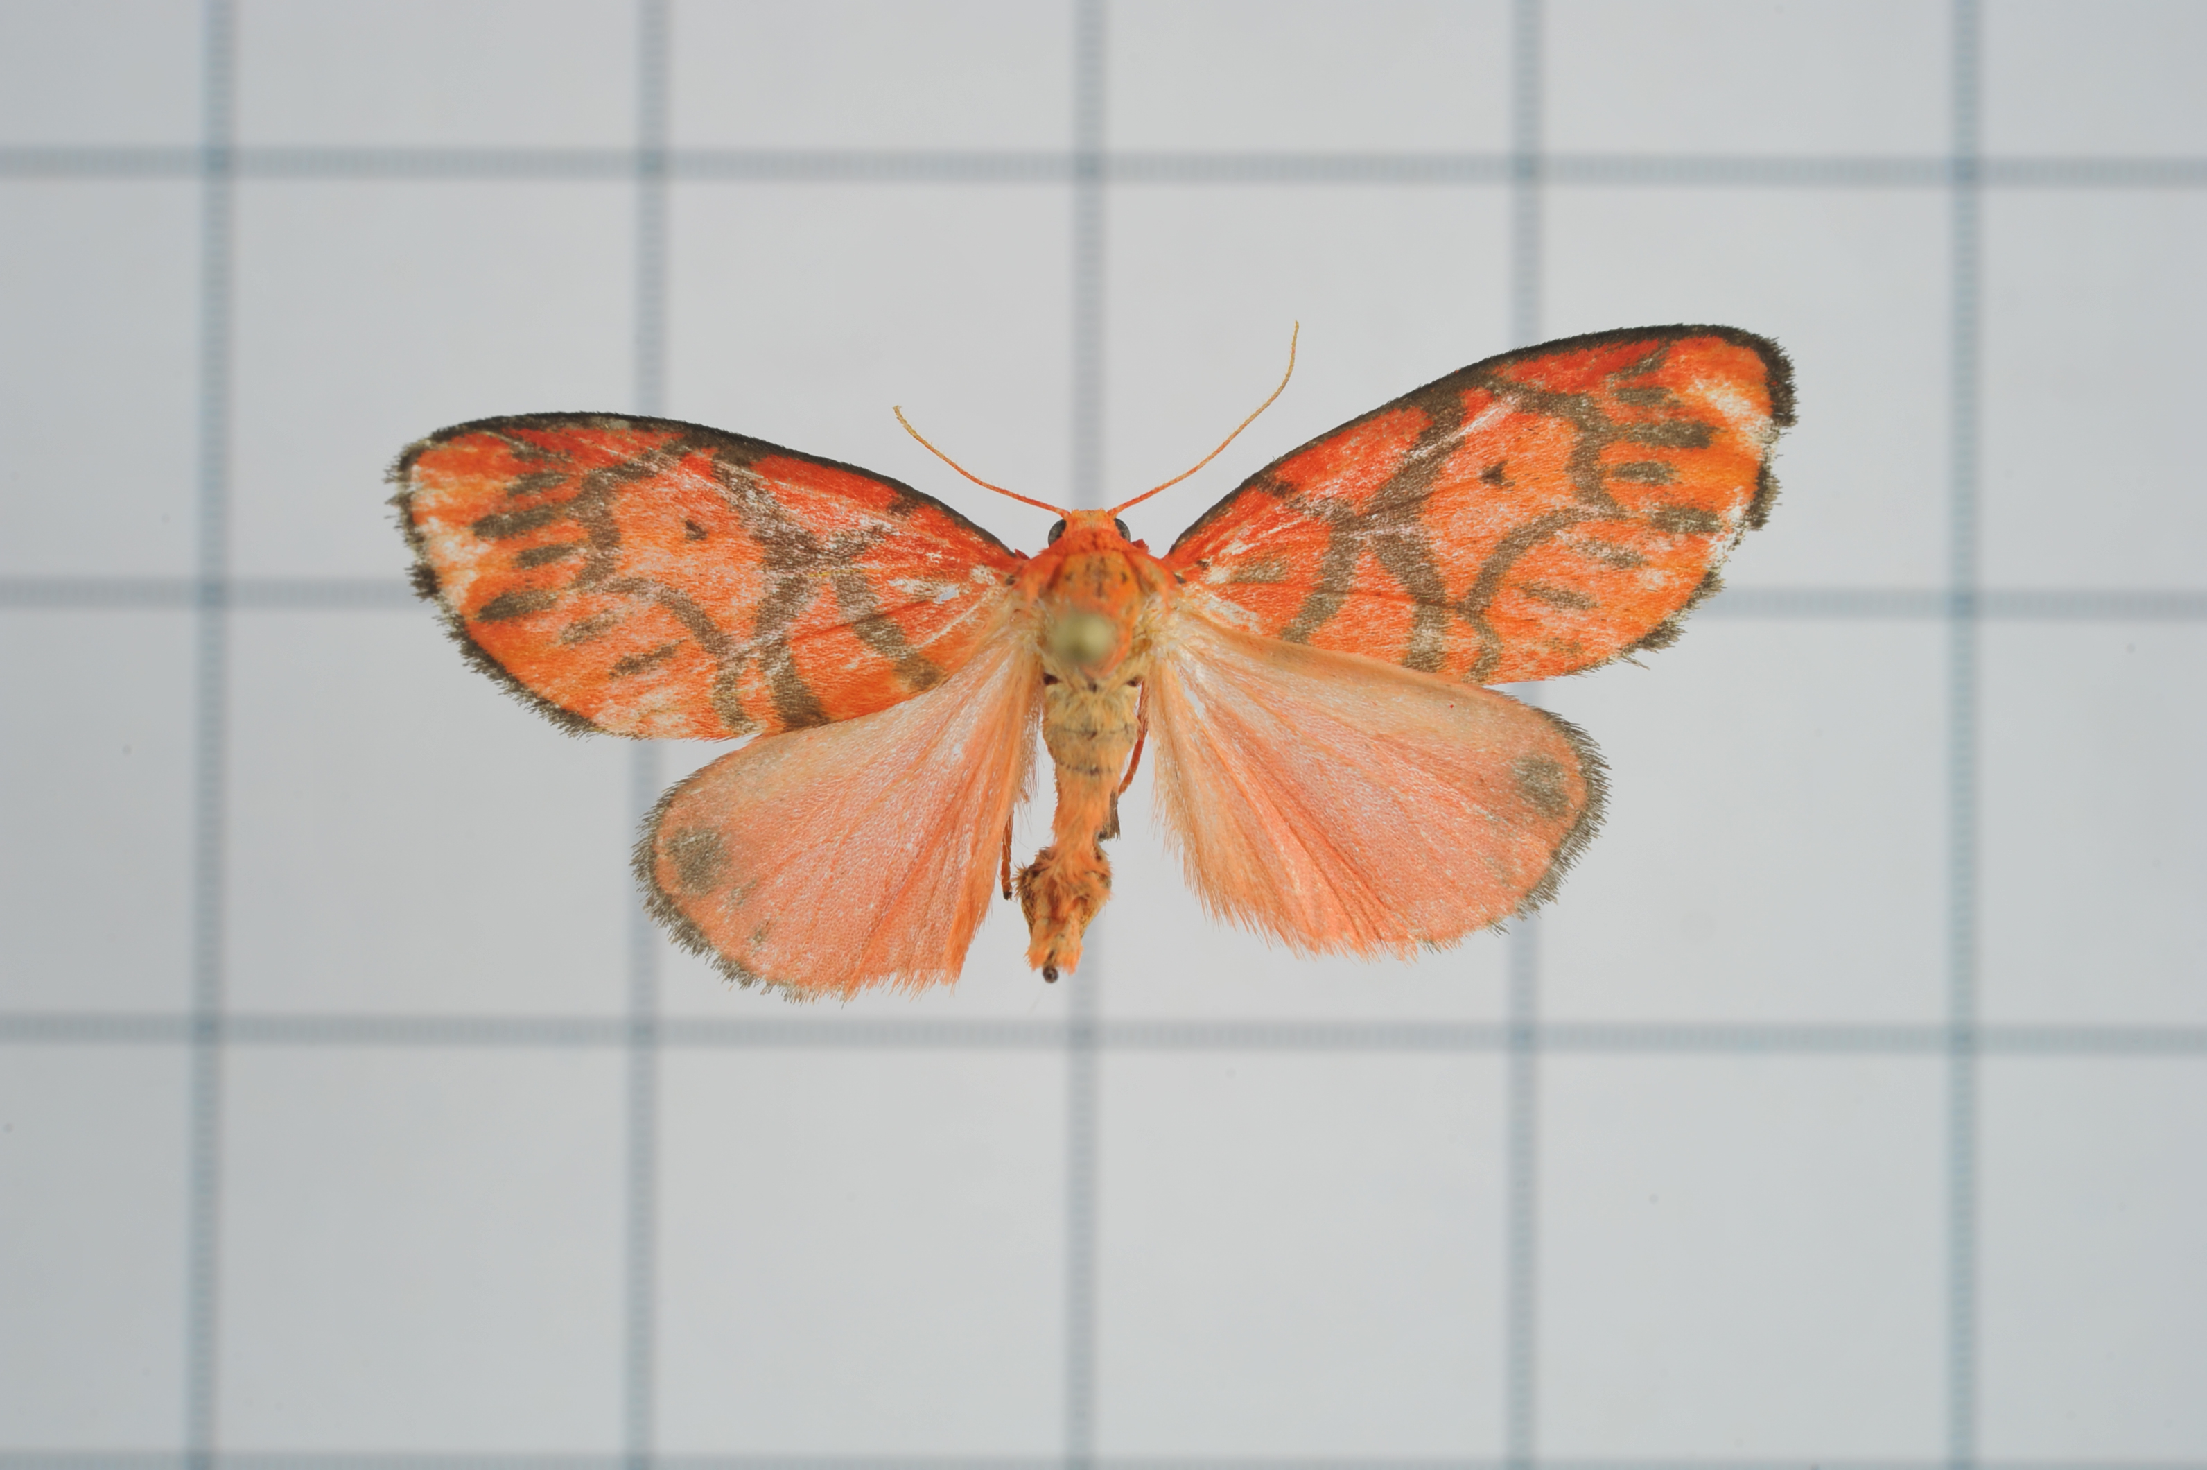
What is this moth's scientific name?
Conicornuta convexa
